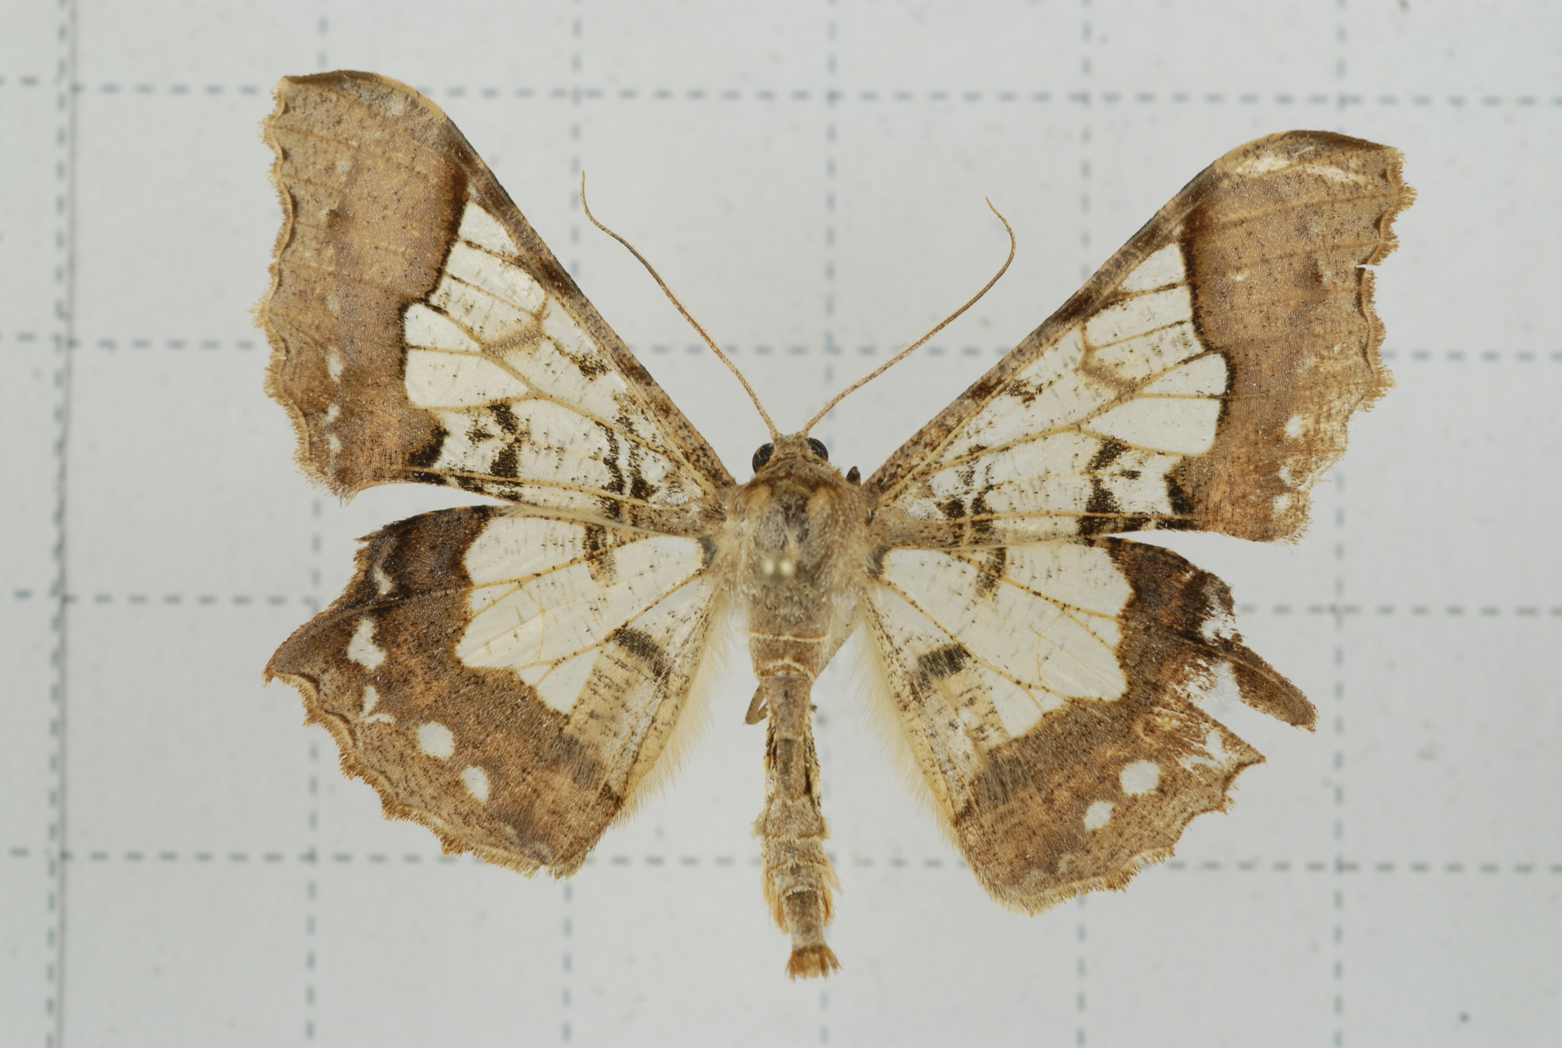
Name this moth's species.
Krananda semihyalina
